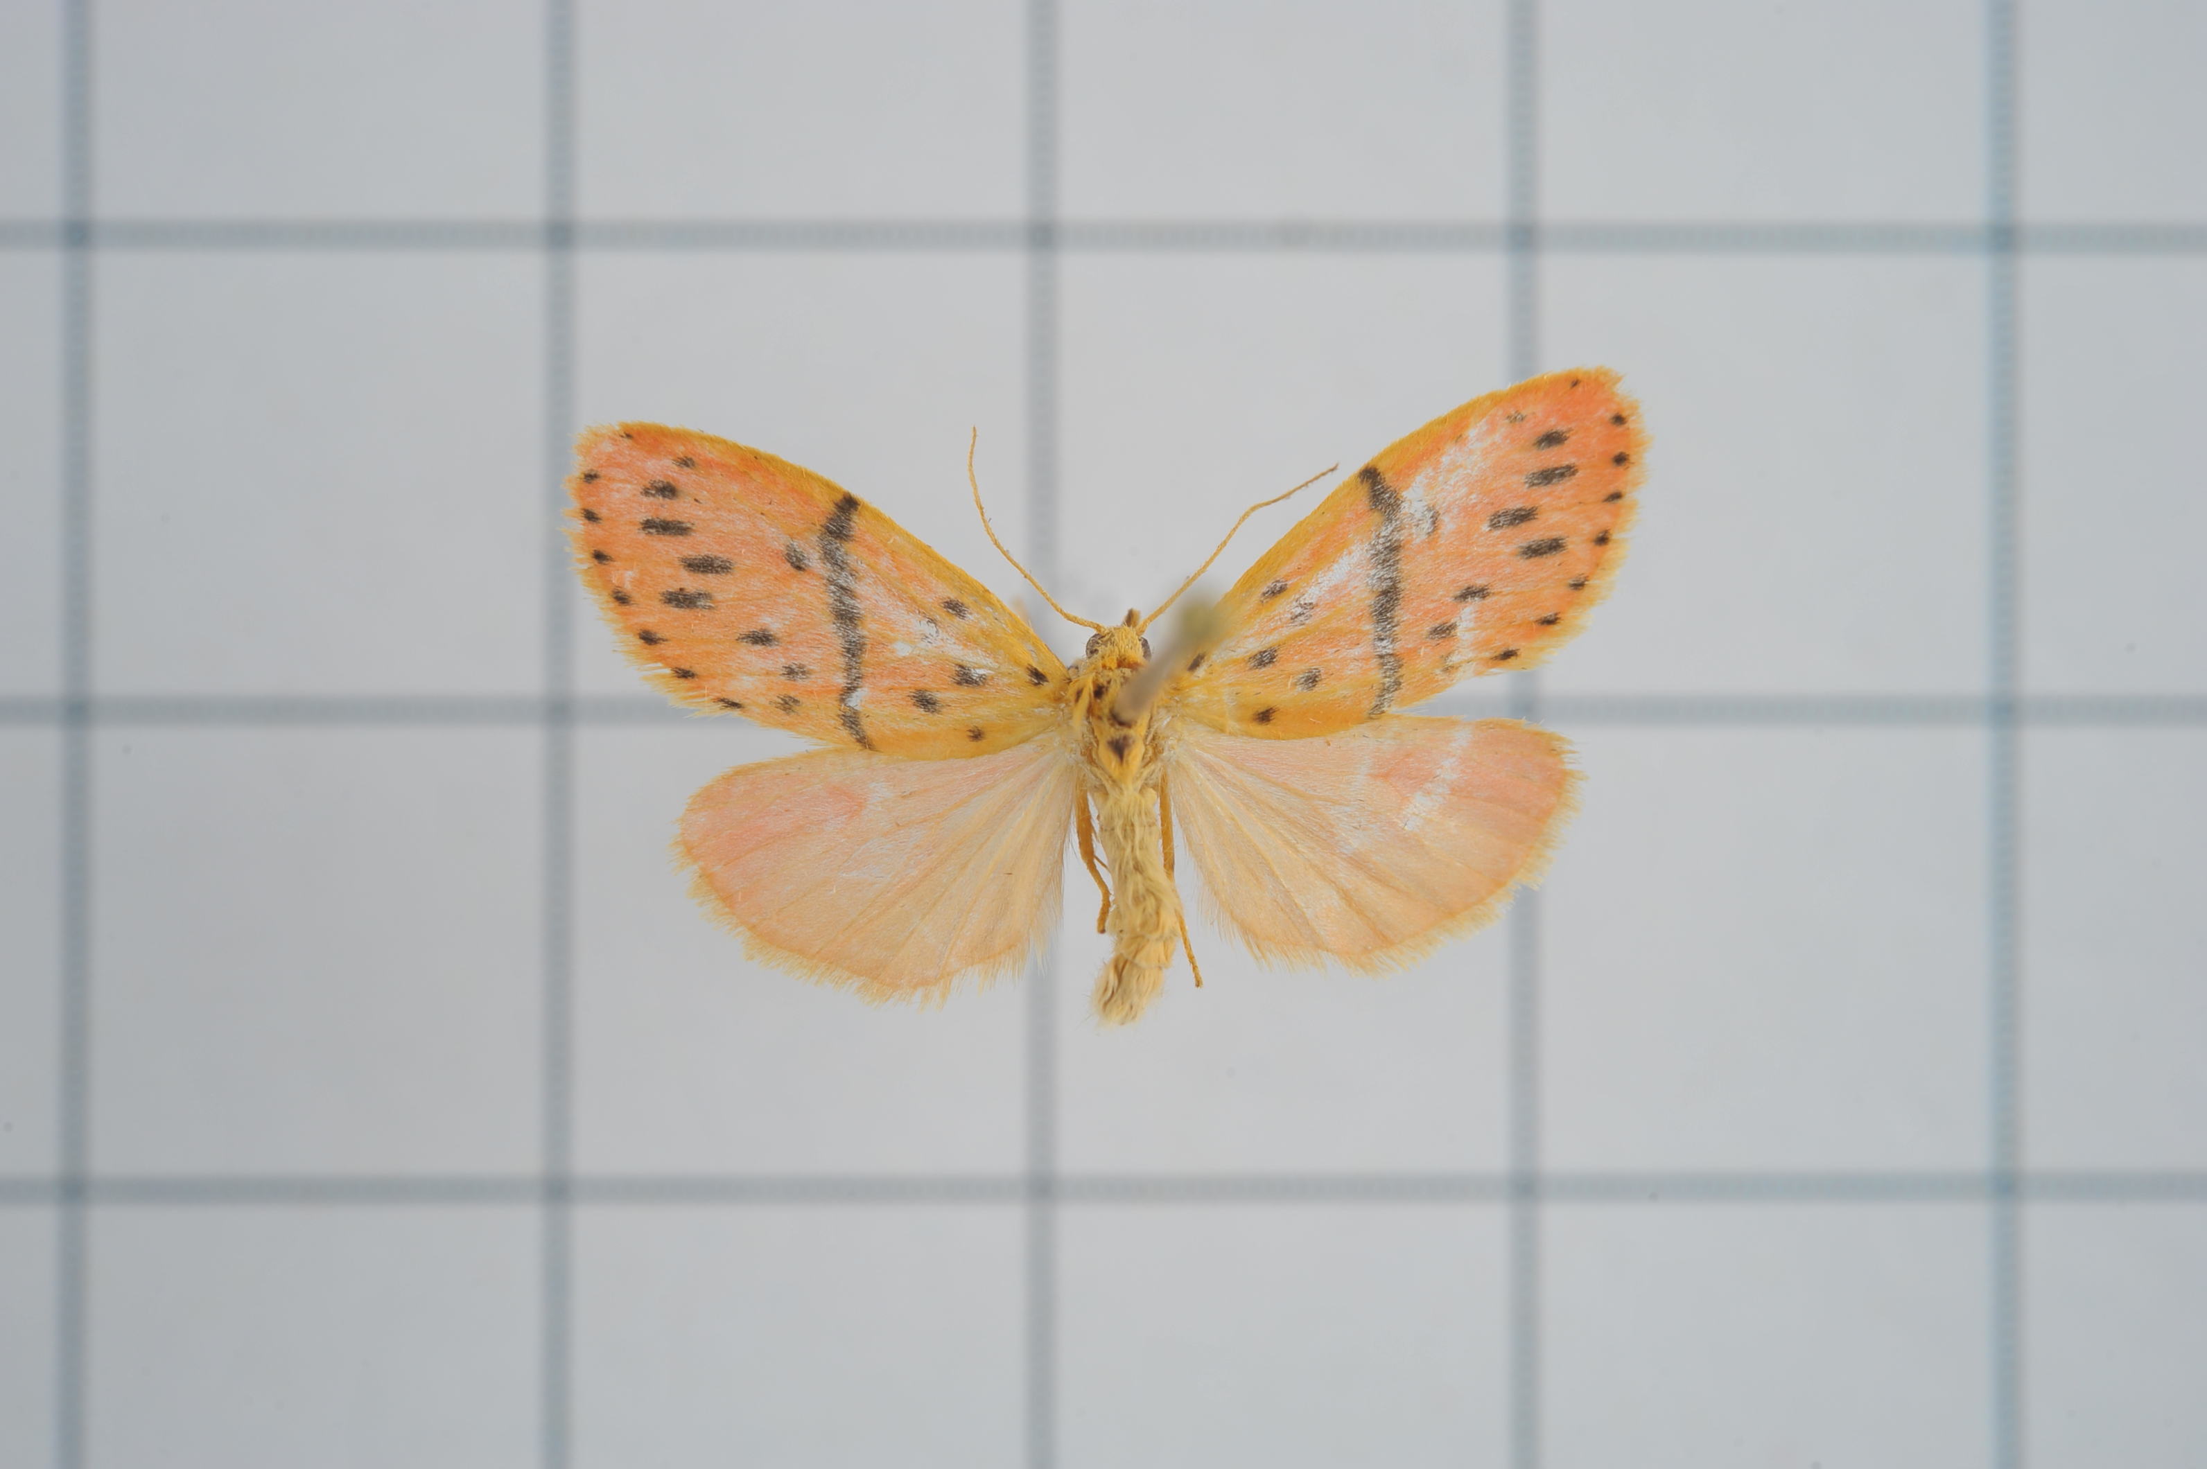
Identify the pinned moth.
Miltochrista arcuata
